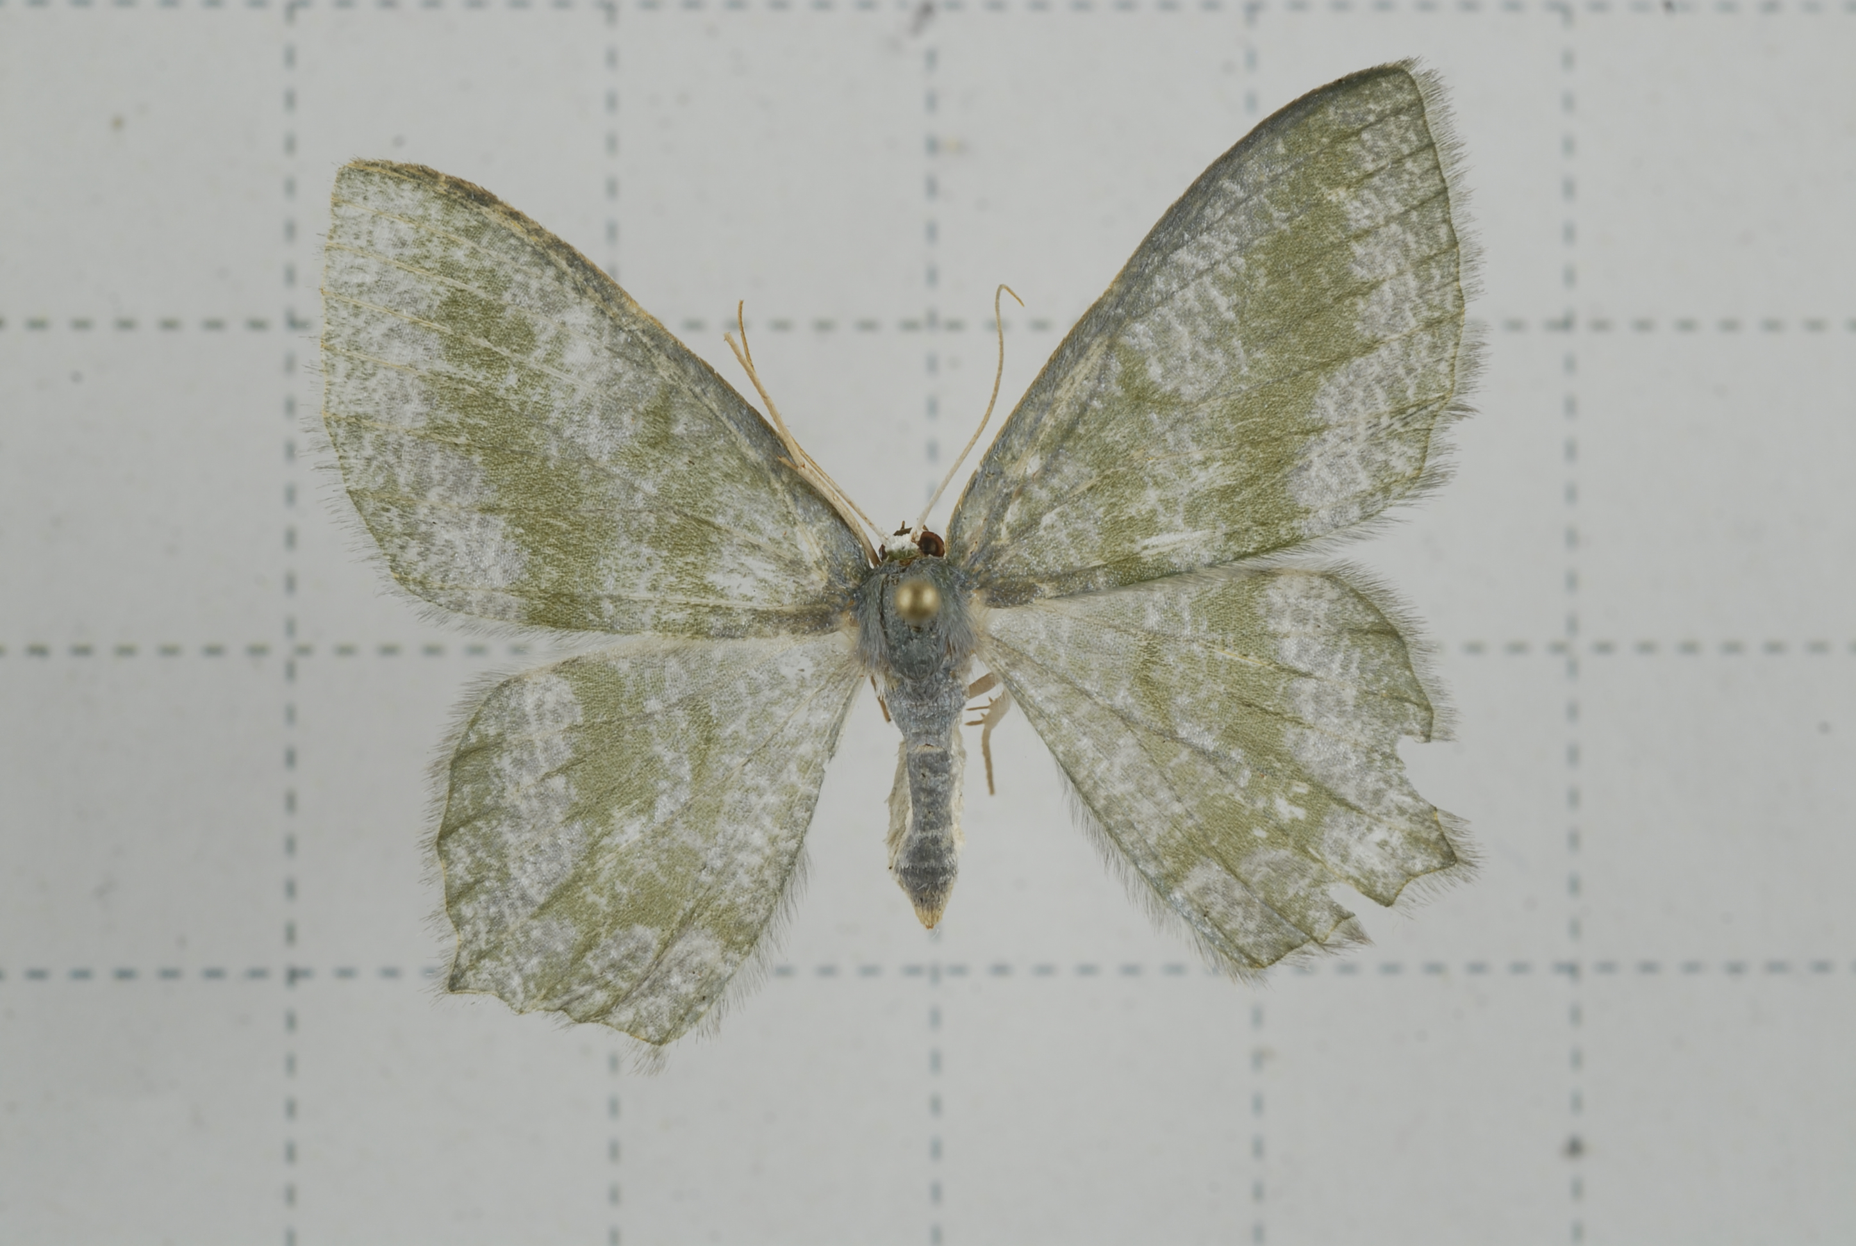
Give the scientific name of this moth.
Maxates thetydaria
